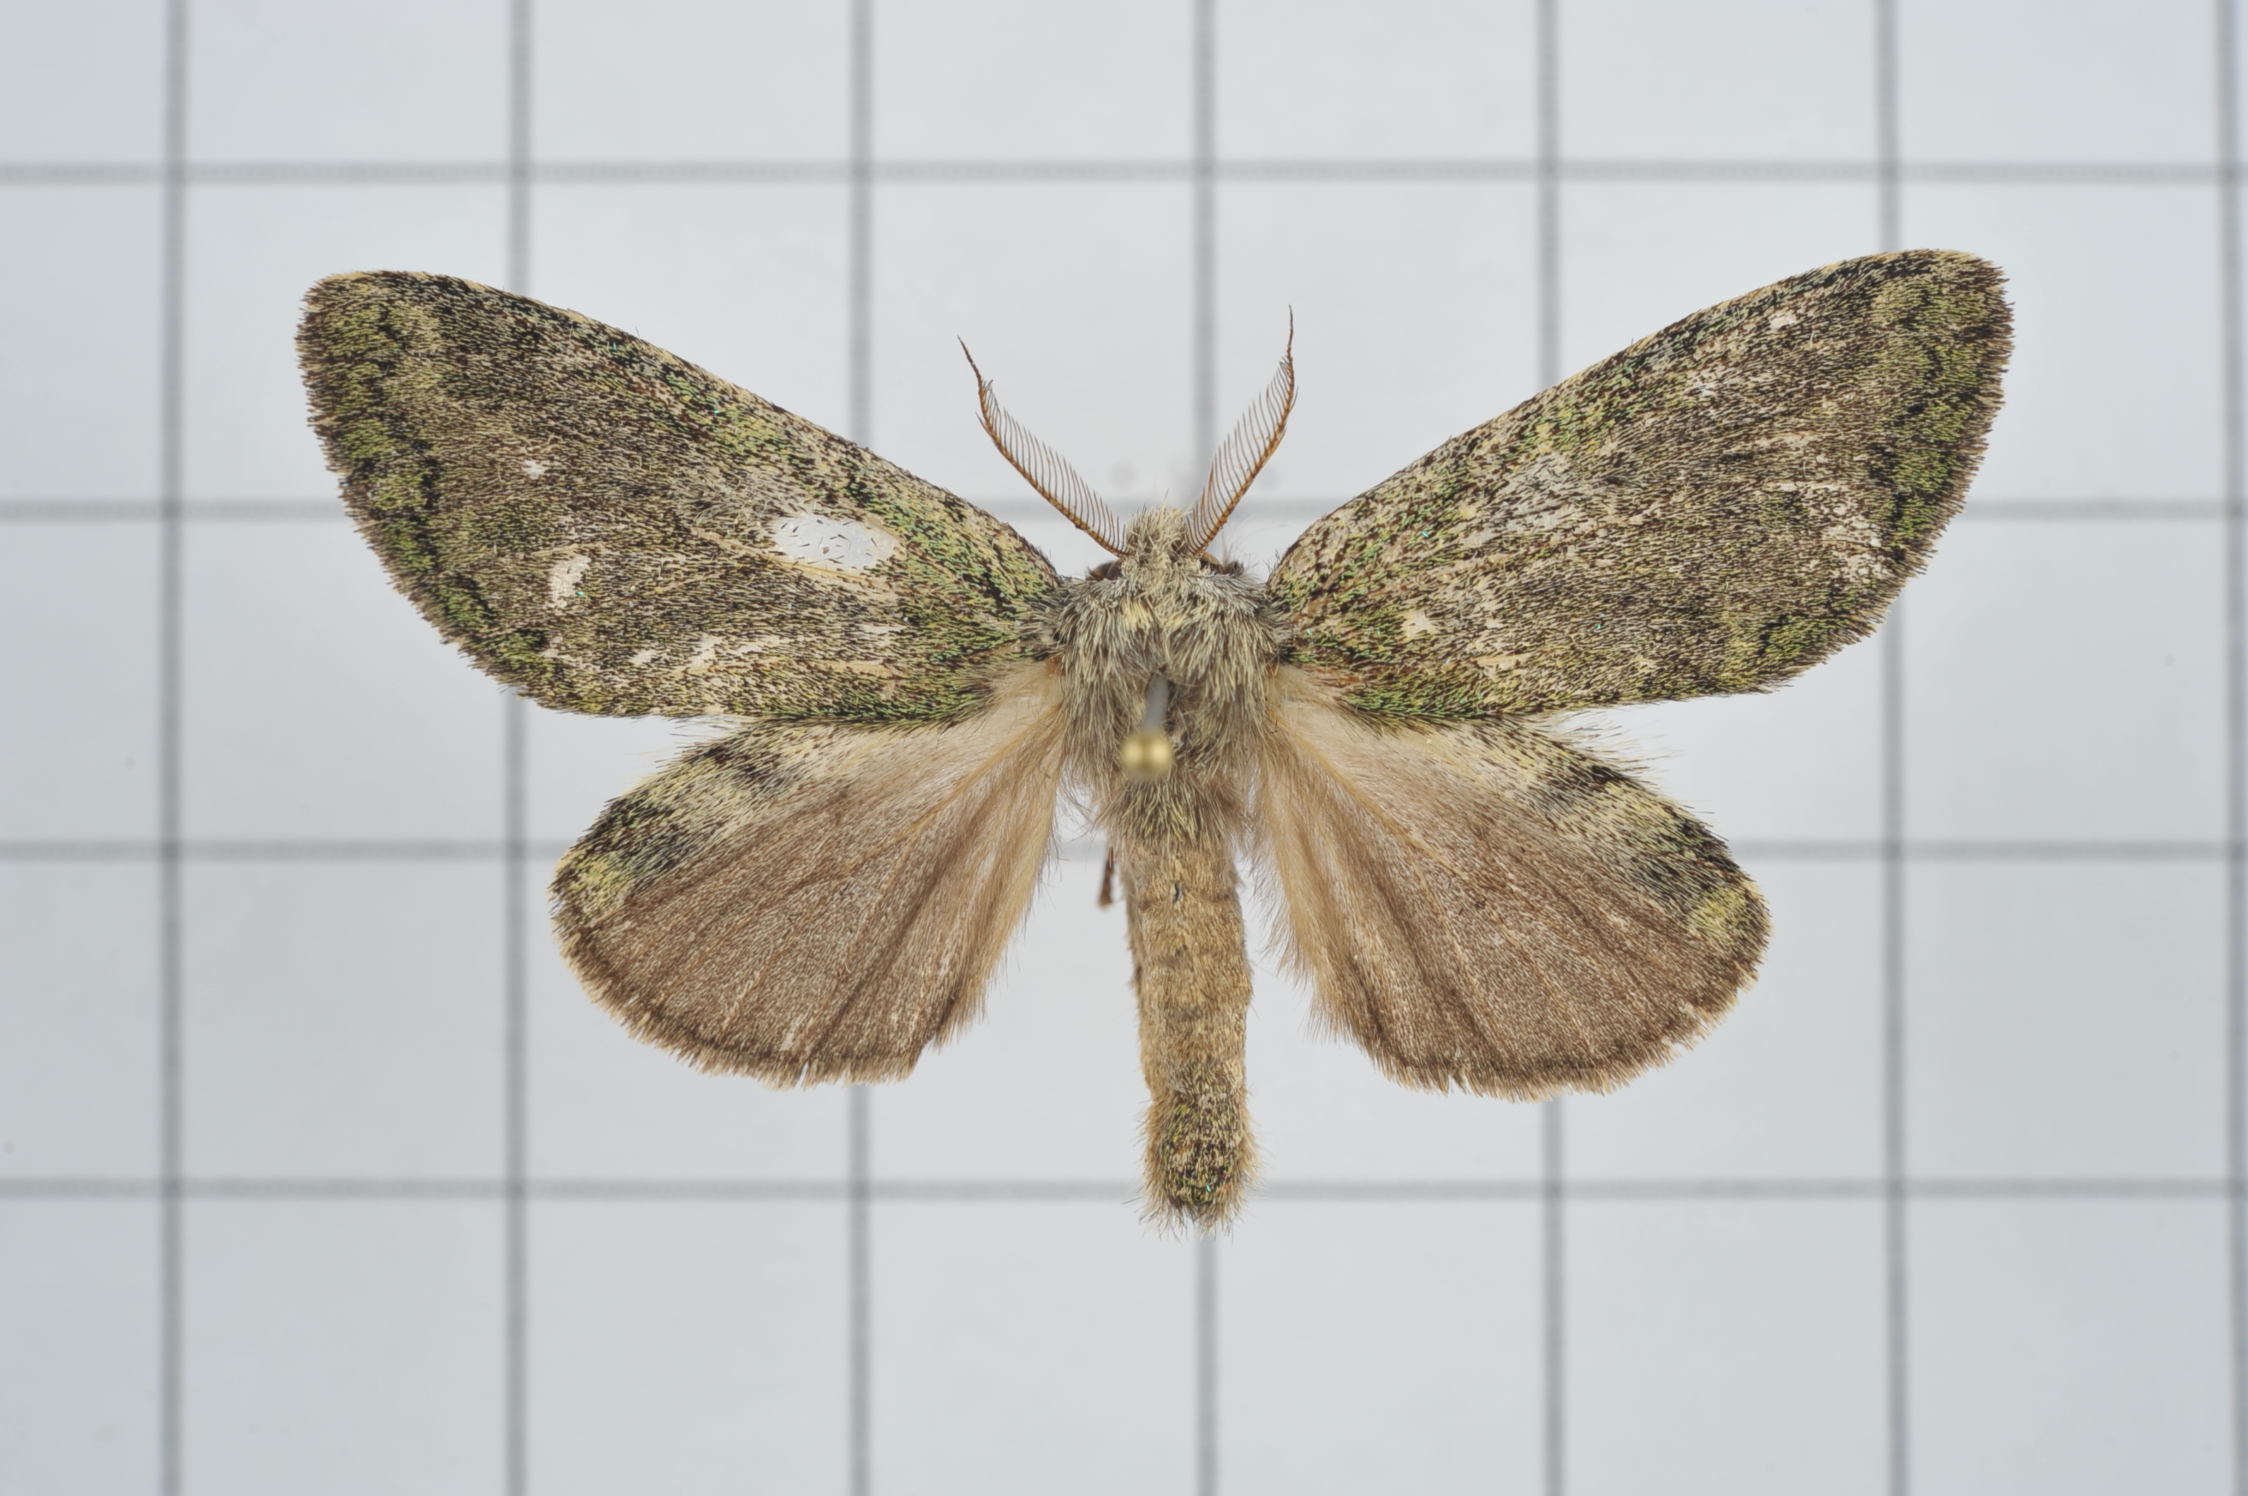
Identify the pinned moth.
Syntypistis viridipicta
